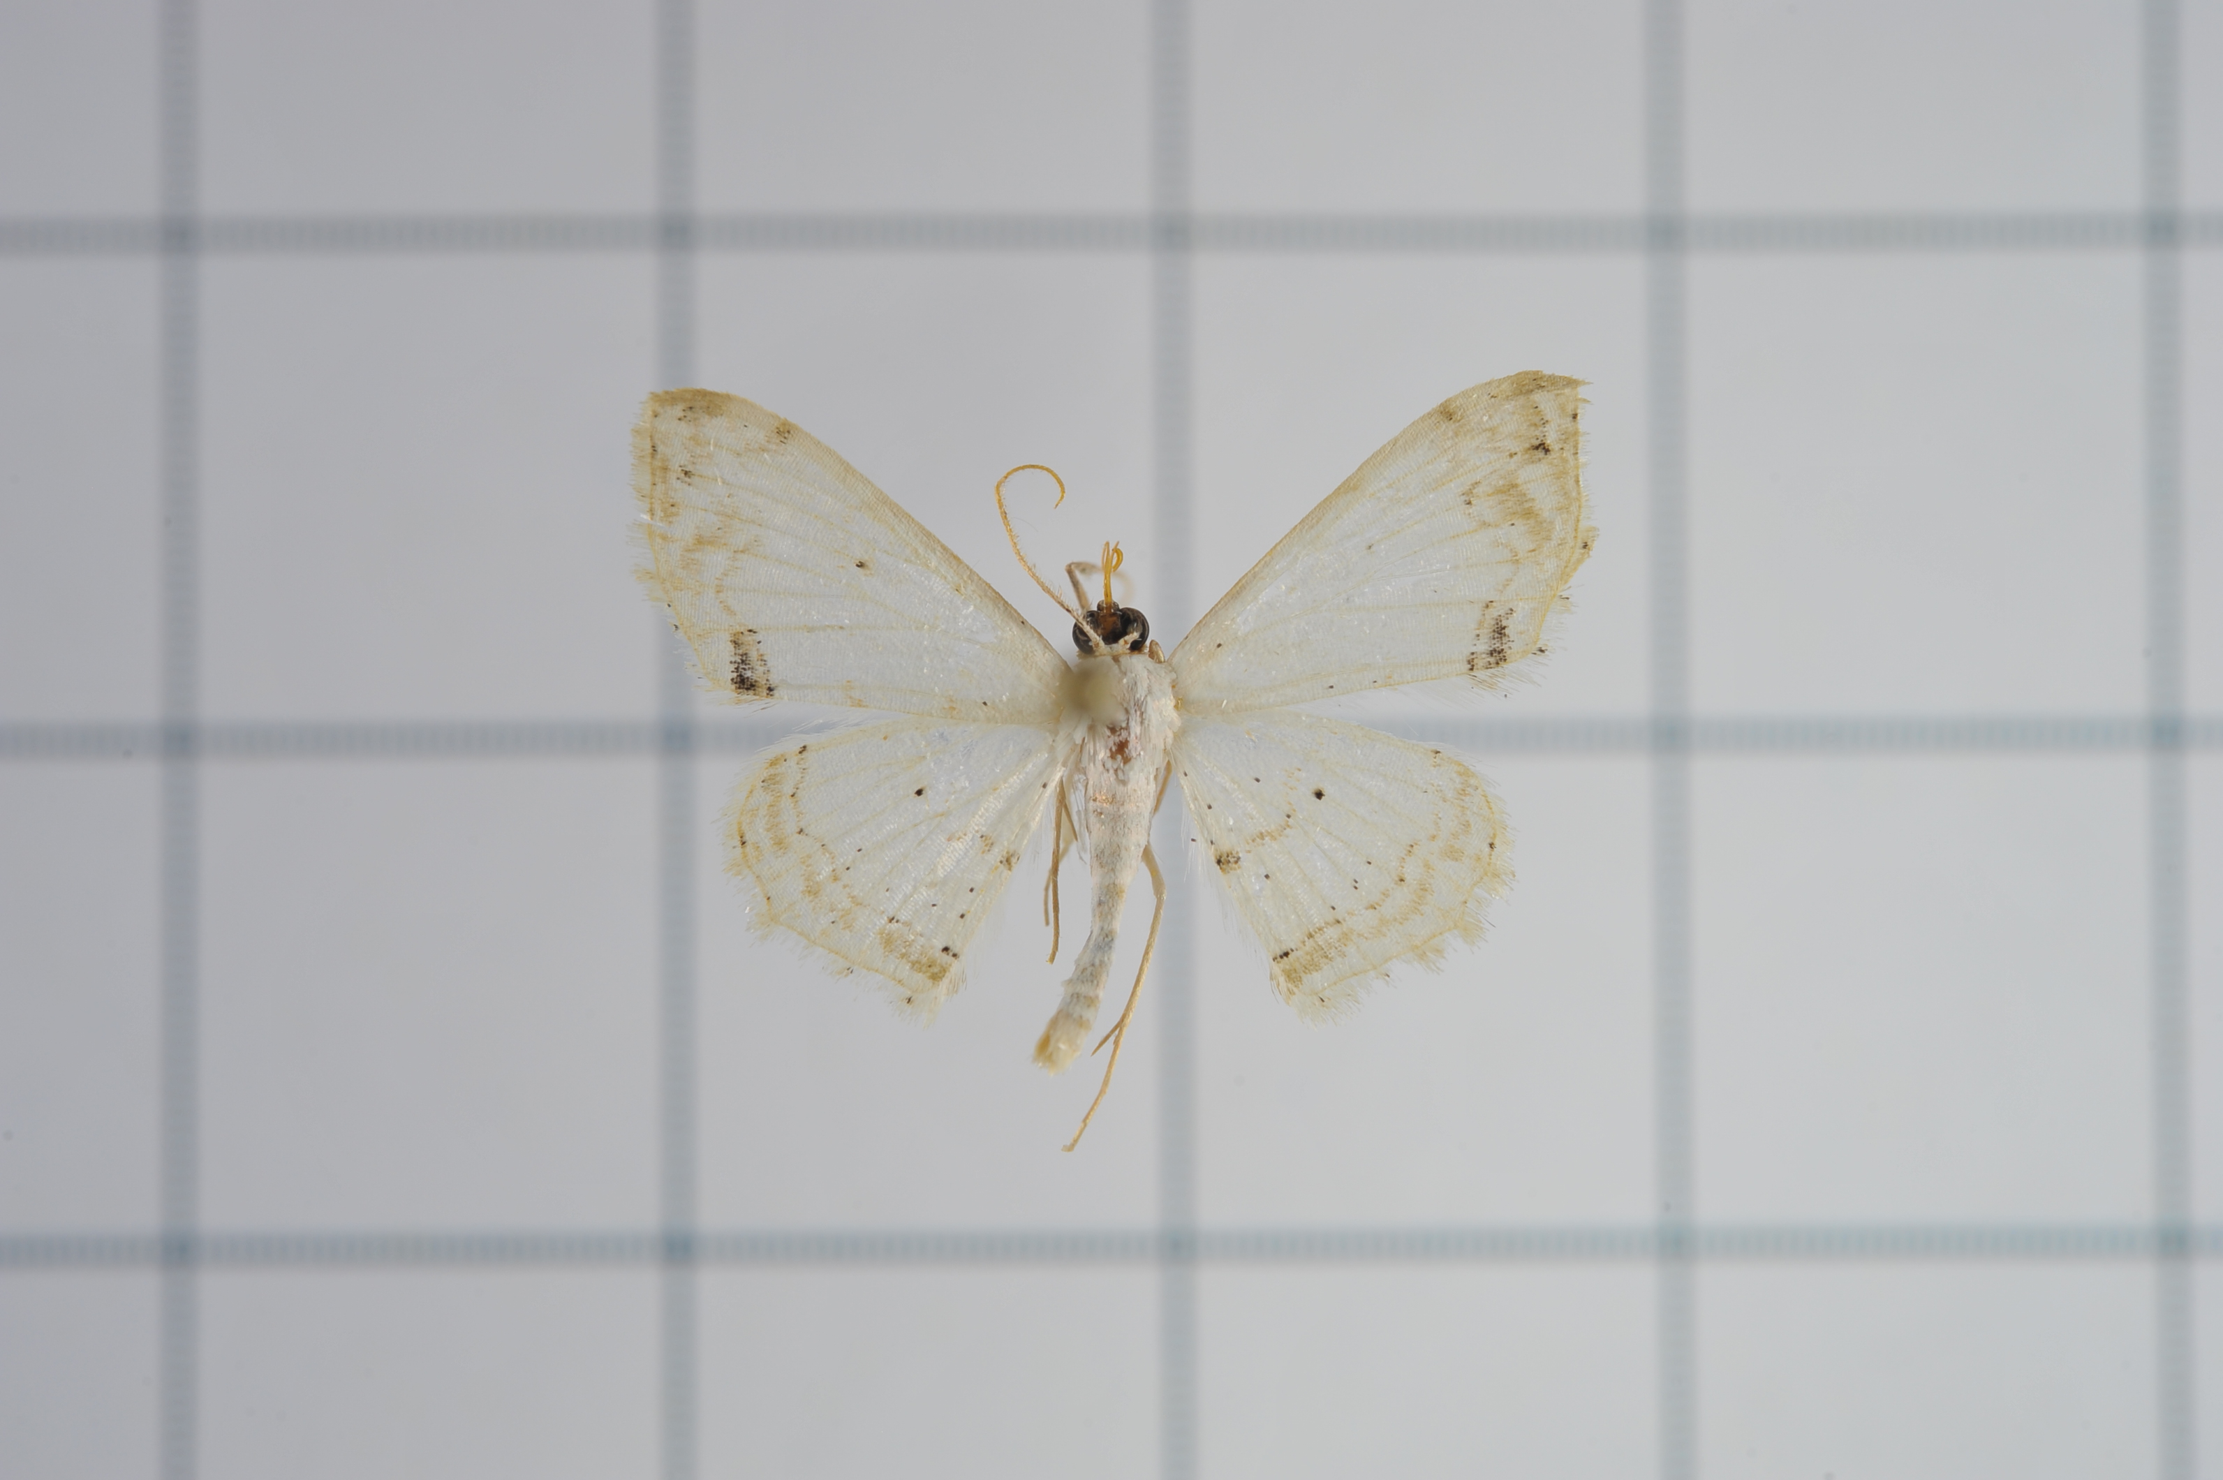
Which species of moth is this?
Scopula yamanei
